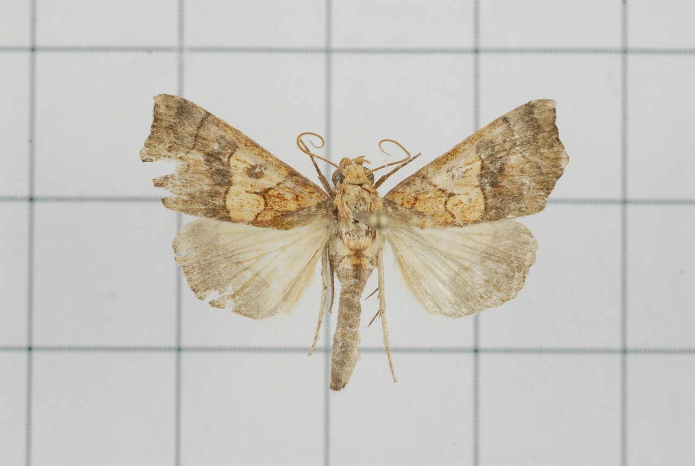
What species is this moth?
Cosmophila lyona
